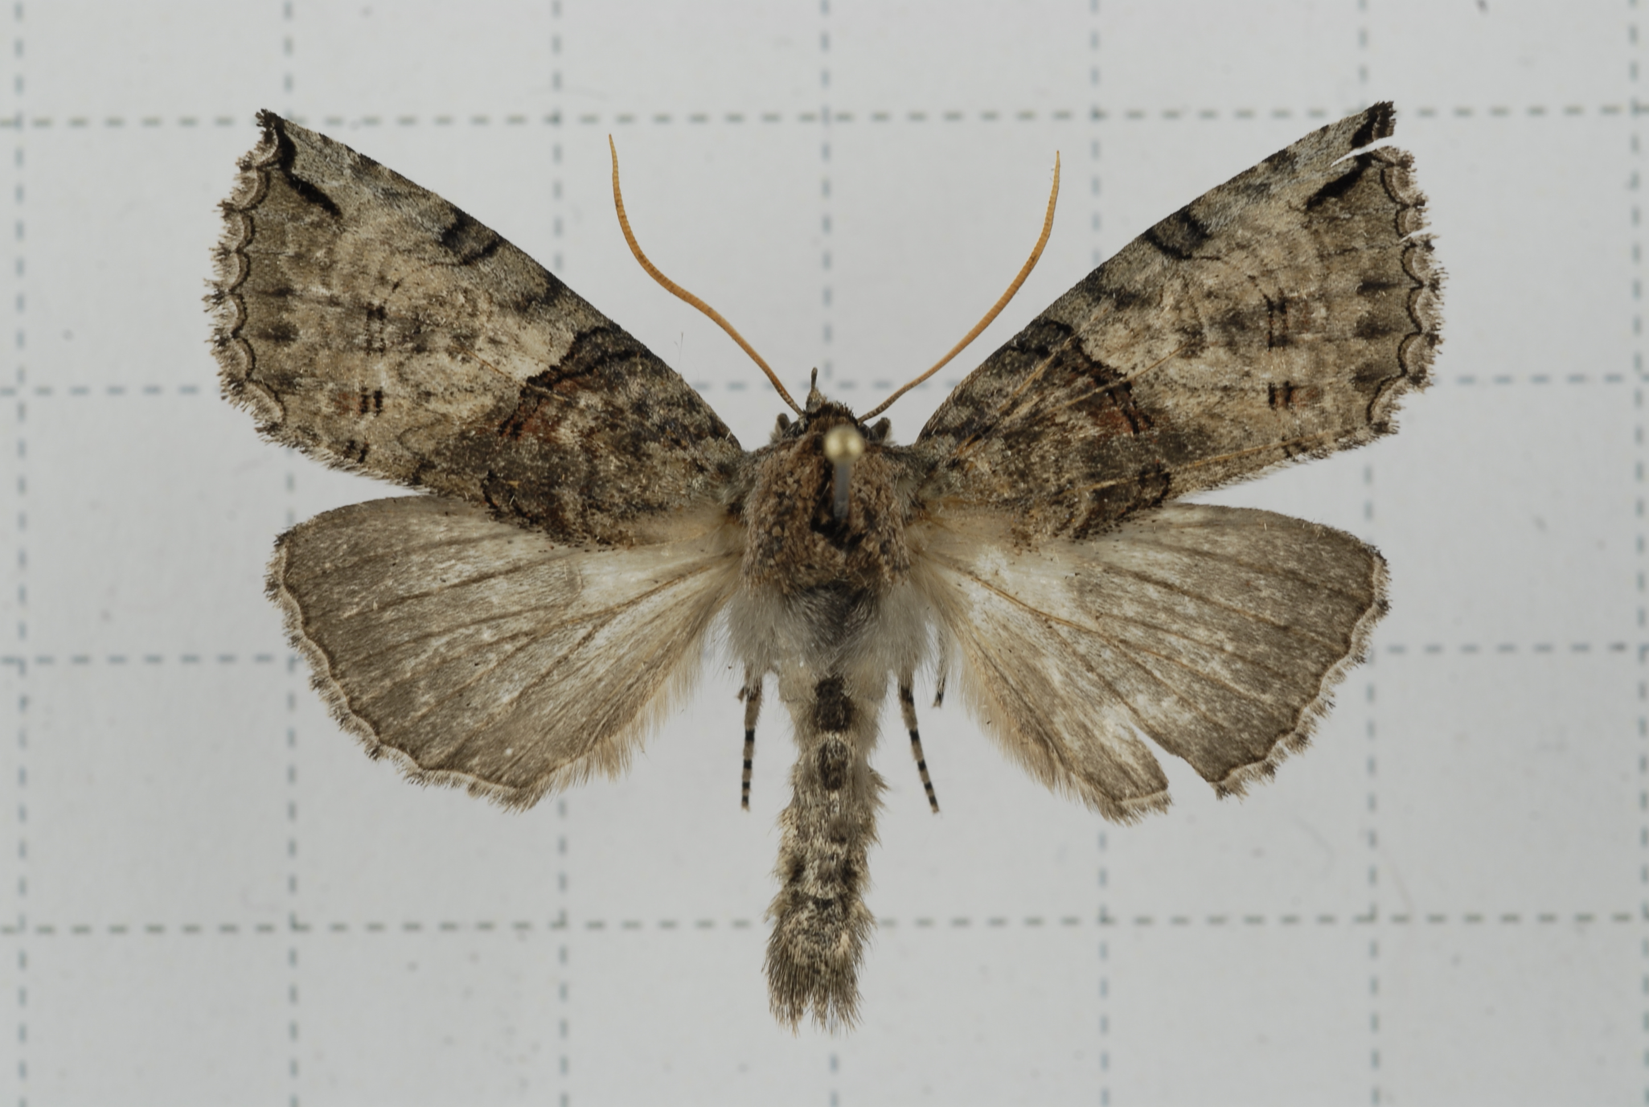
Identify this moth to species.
Neotogaria saitonis saitonis
